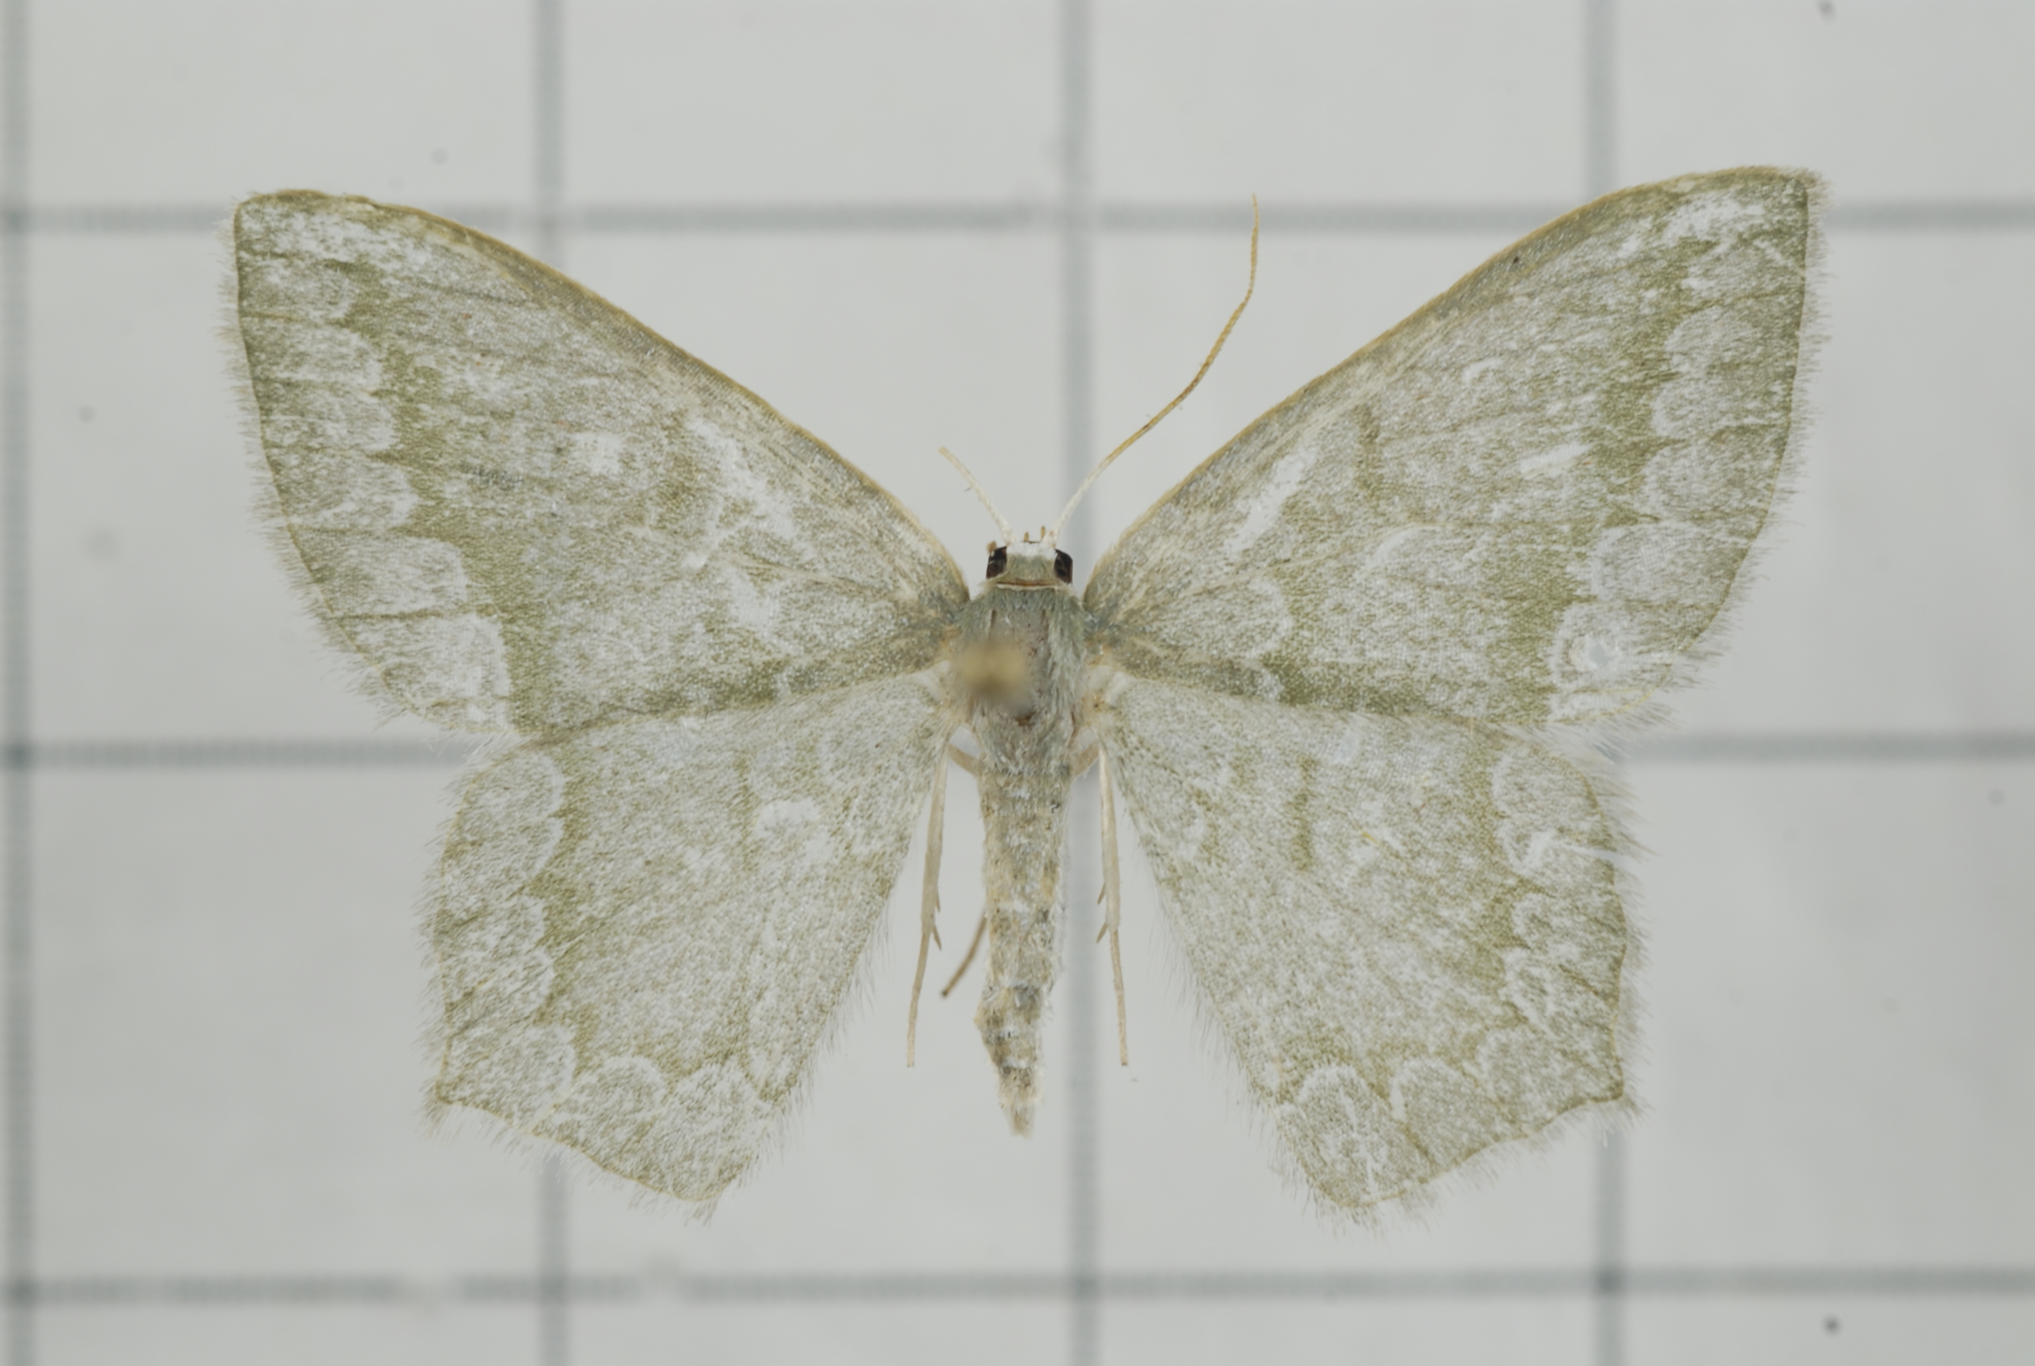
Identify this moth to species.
Jodis rantaizanensis
